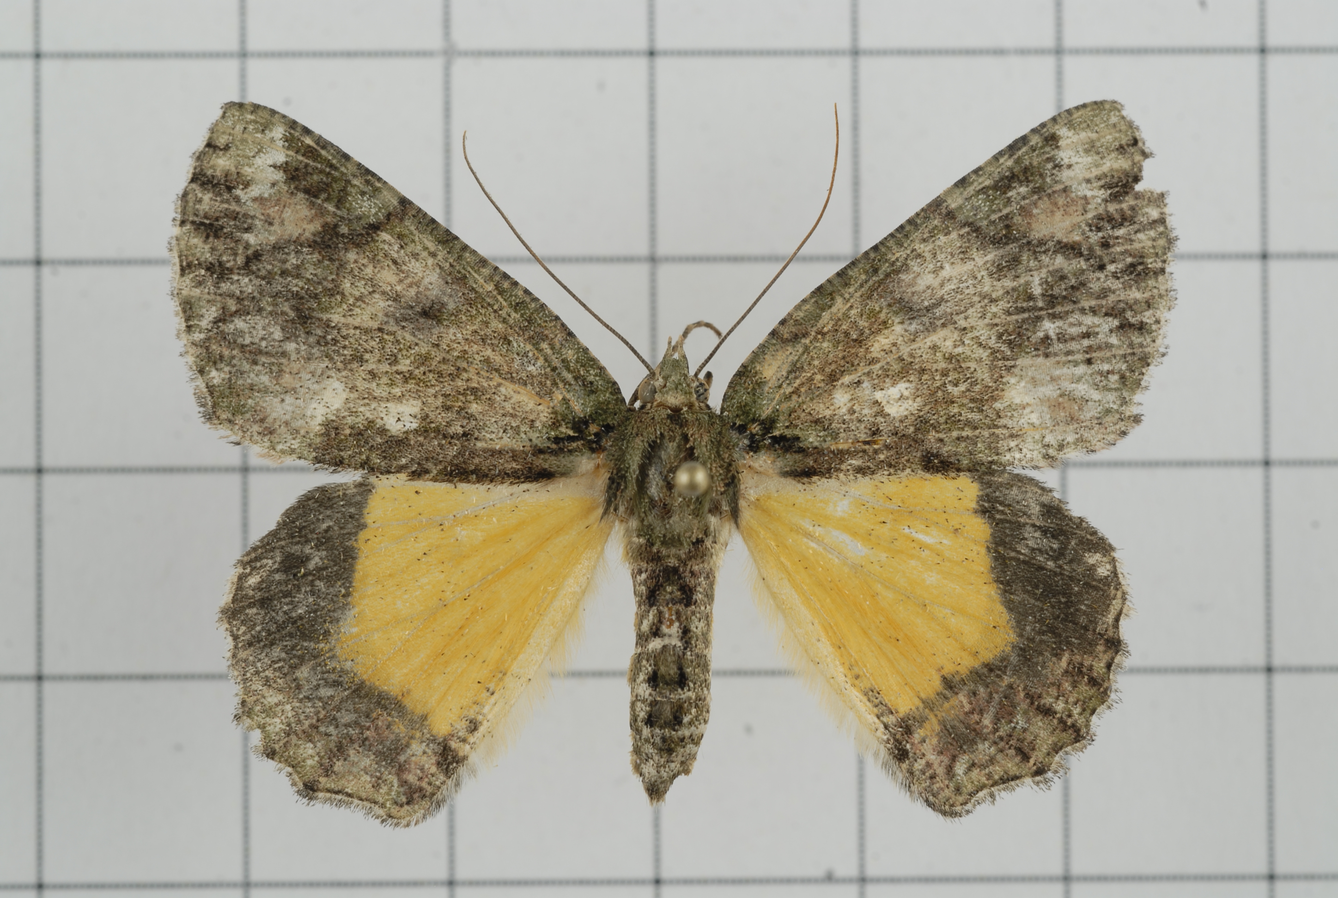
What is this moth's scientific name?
Dindica wilemani
